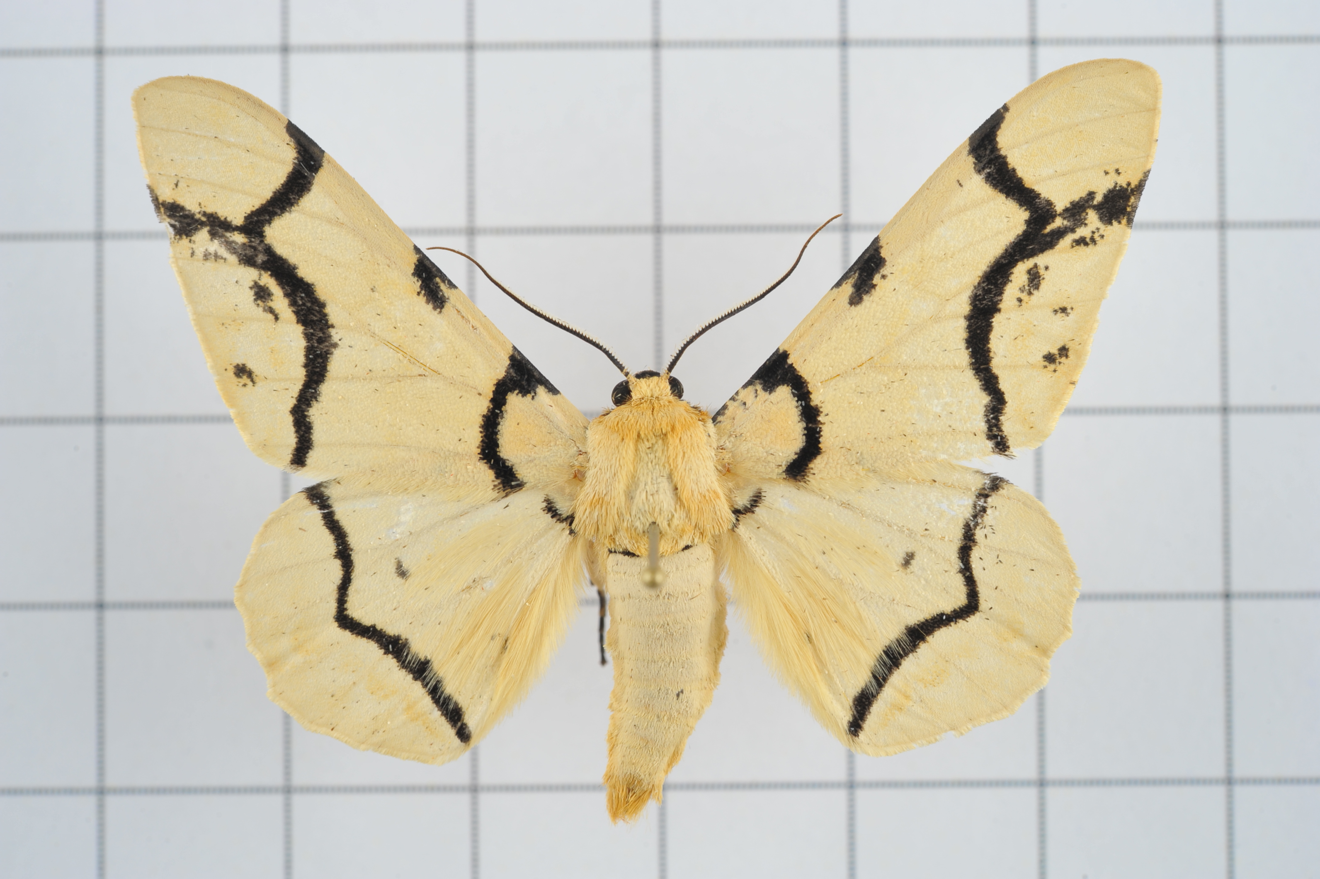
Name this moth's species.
Biston perclara
